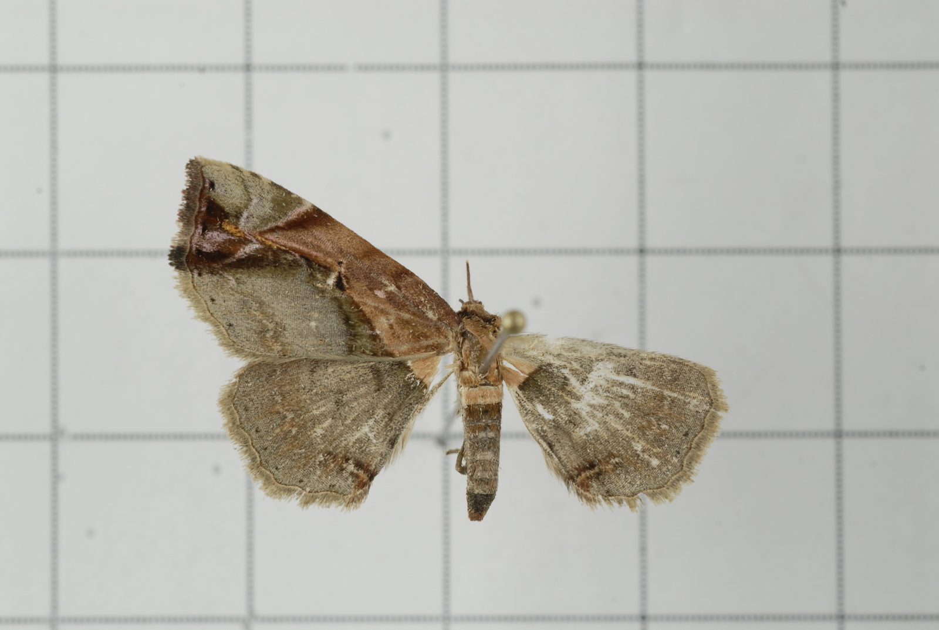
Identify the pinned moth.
Lophoruza pulcherrima
